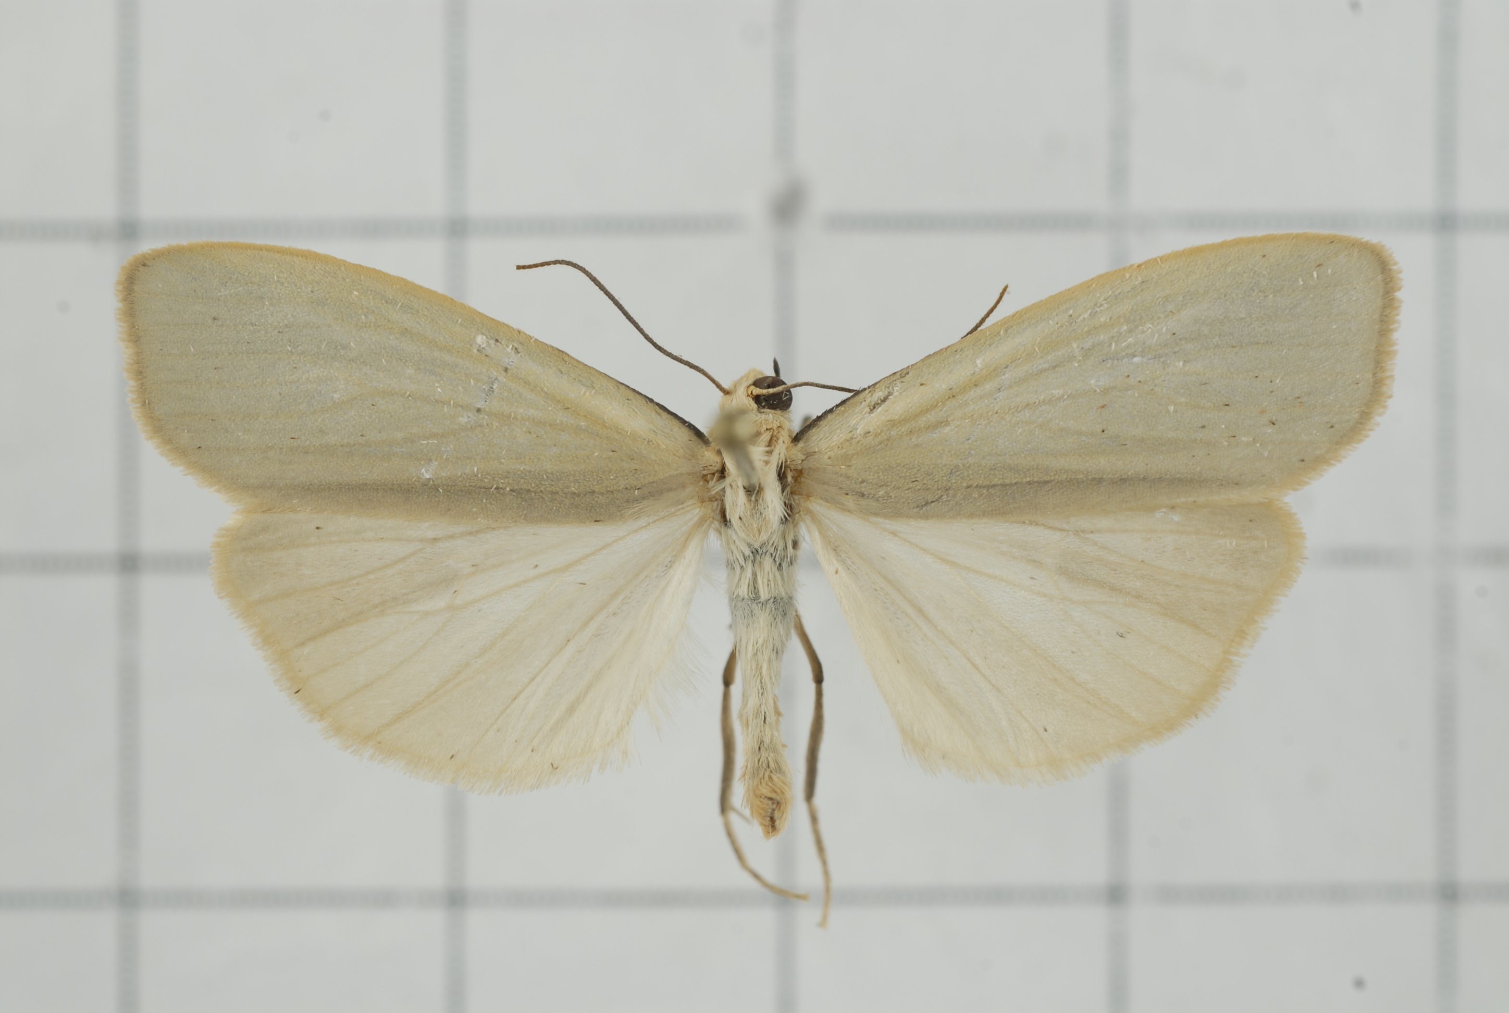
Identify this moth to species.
Ghoria tecta
